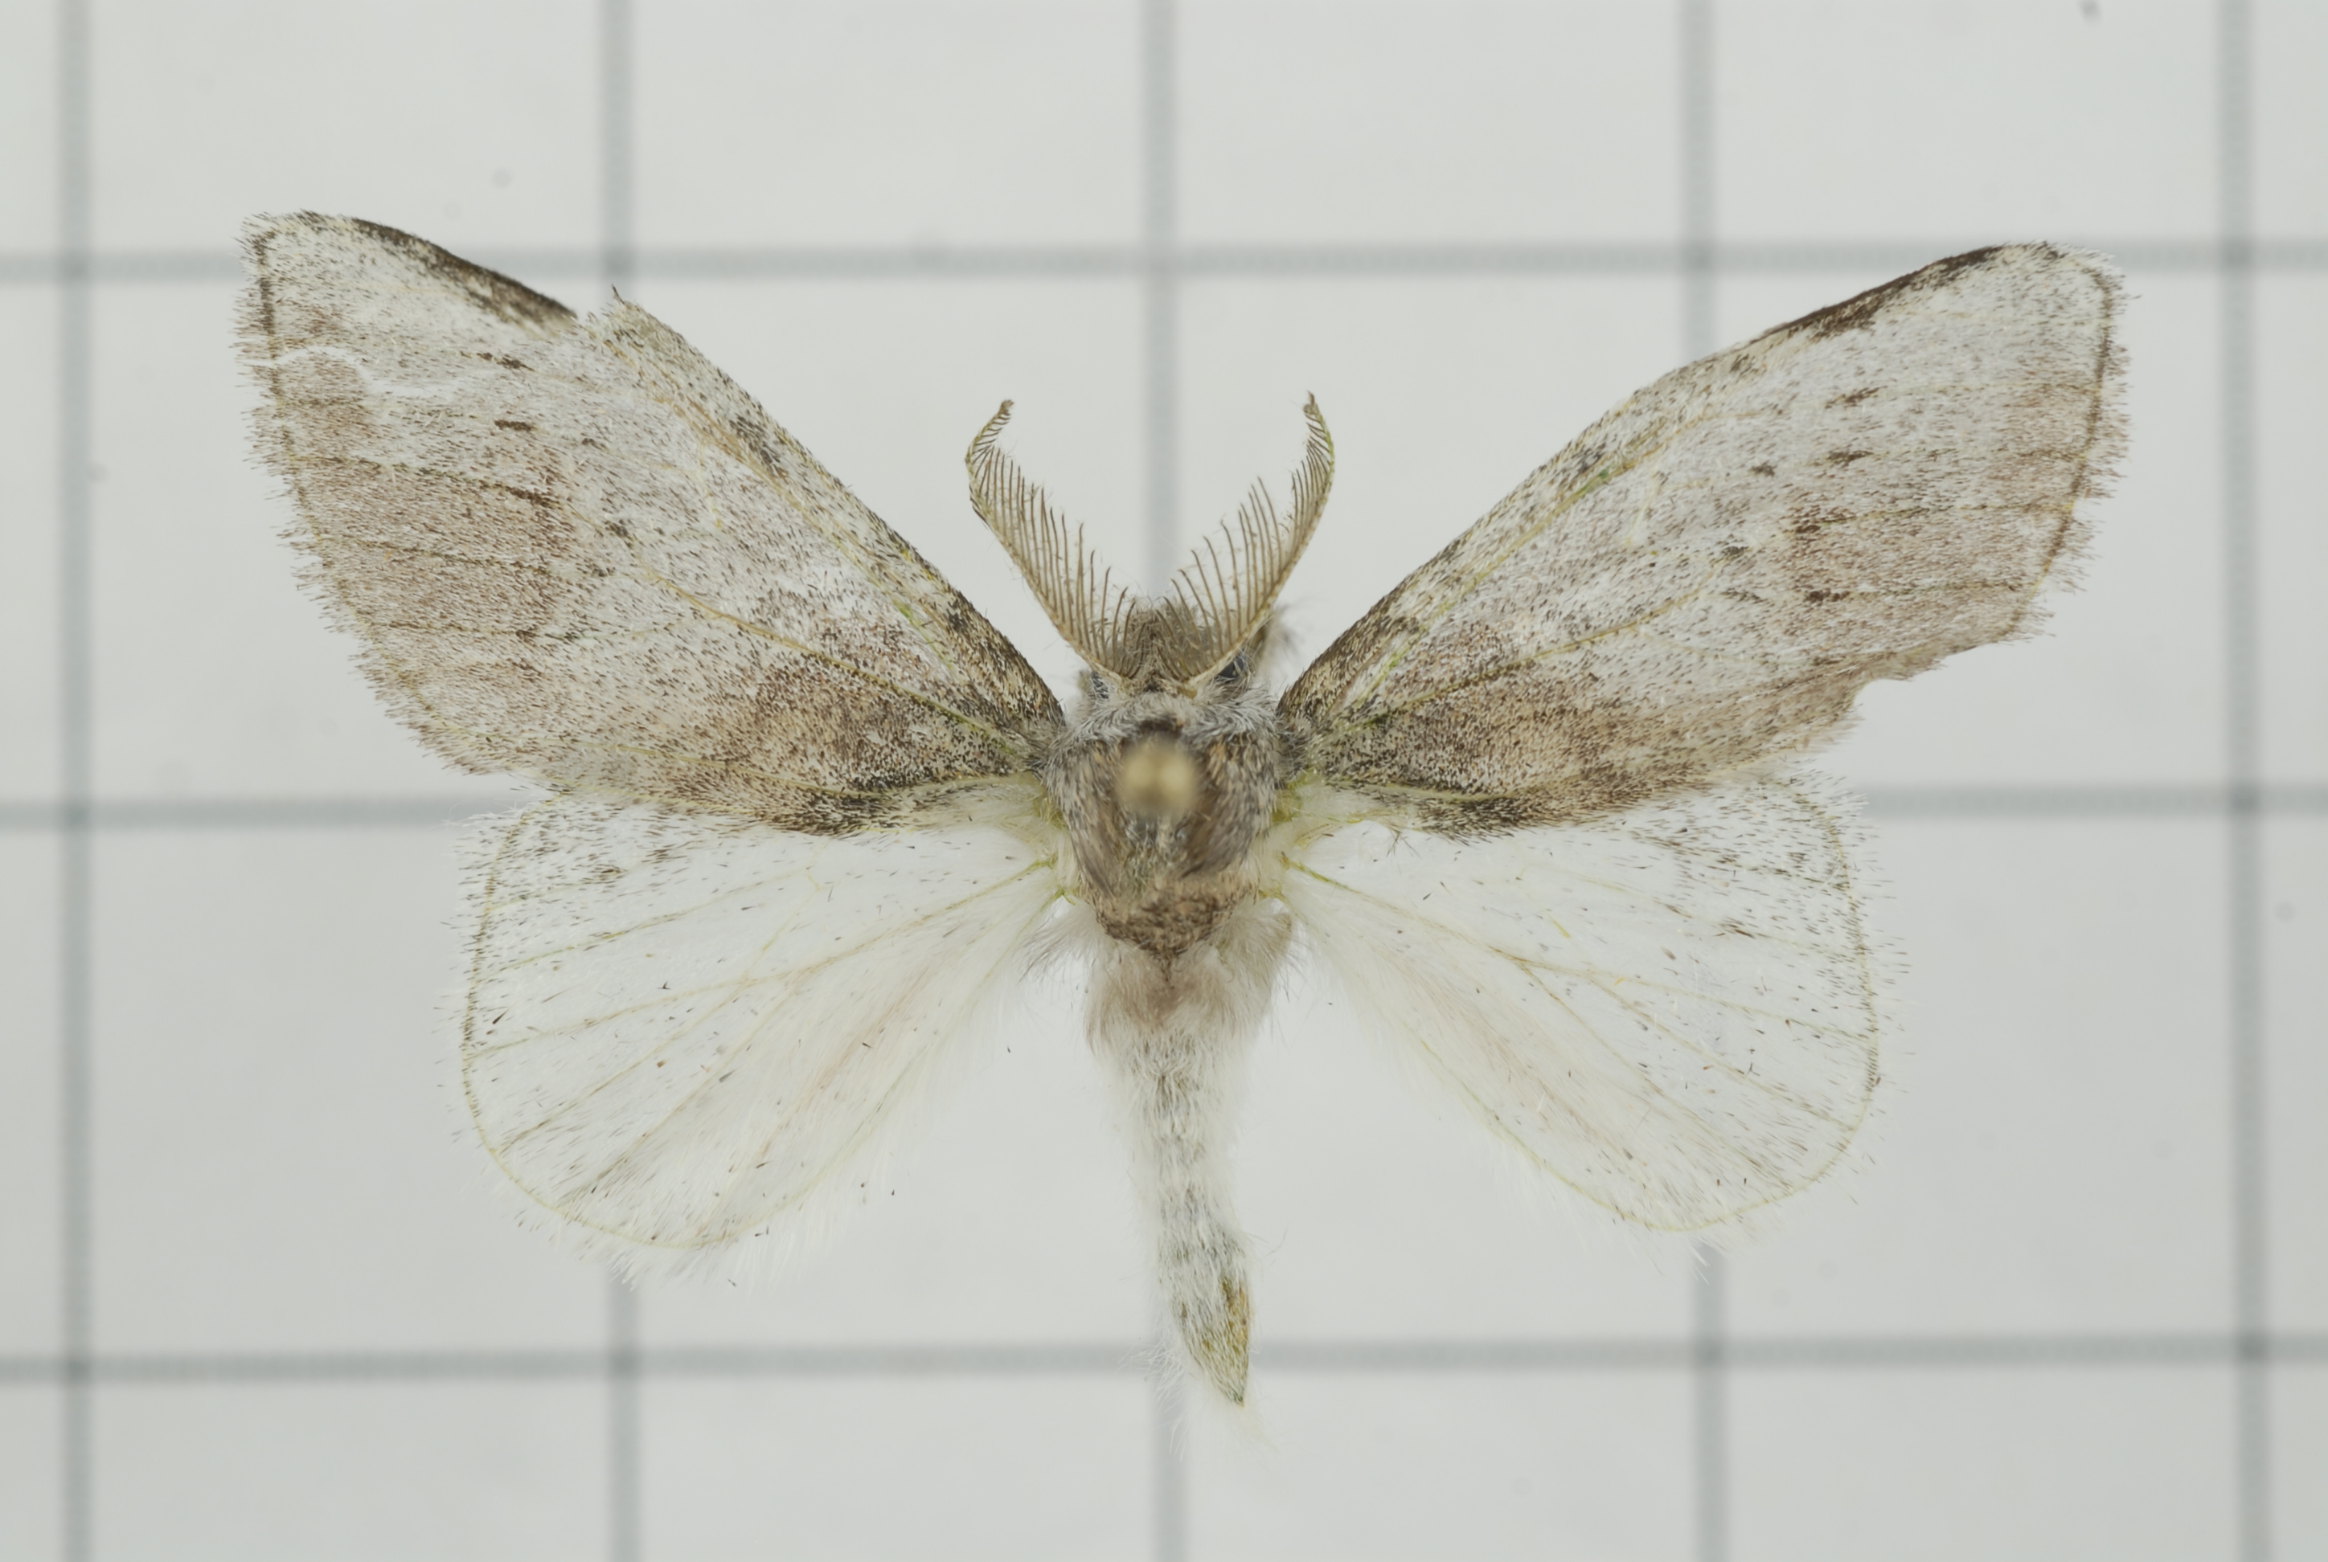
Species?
Liparopsis postalbida
